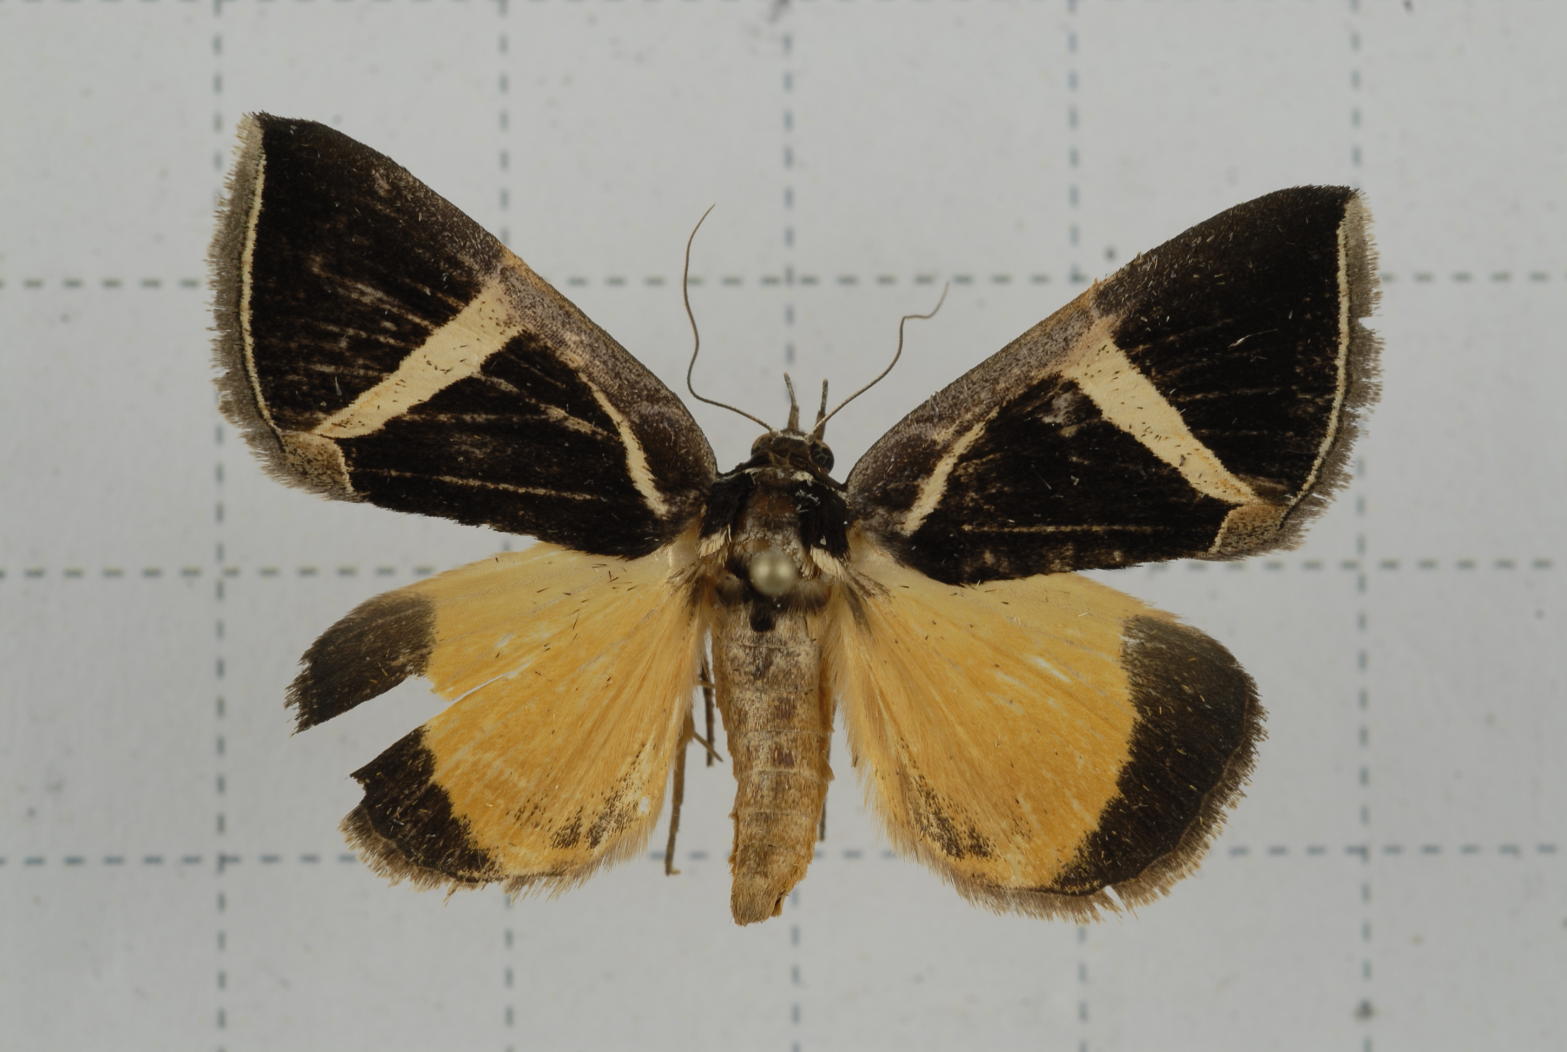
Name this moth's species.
Fodina contigua
